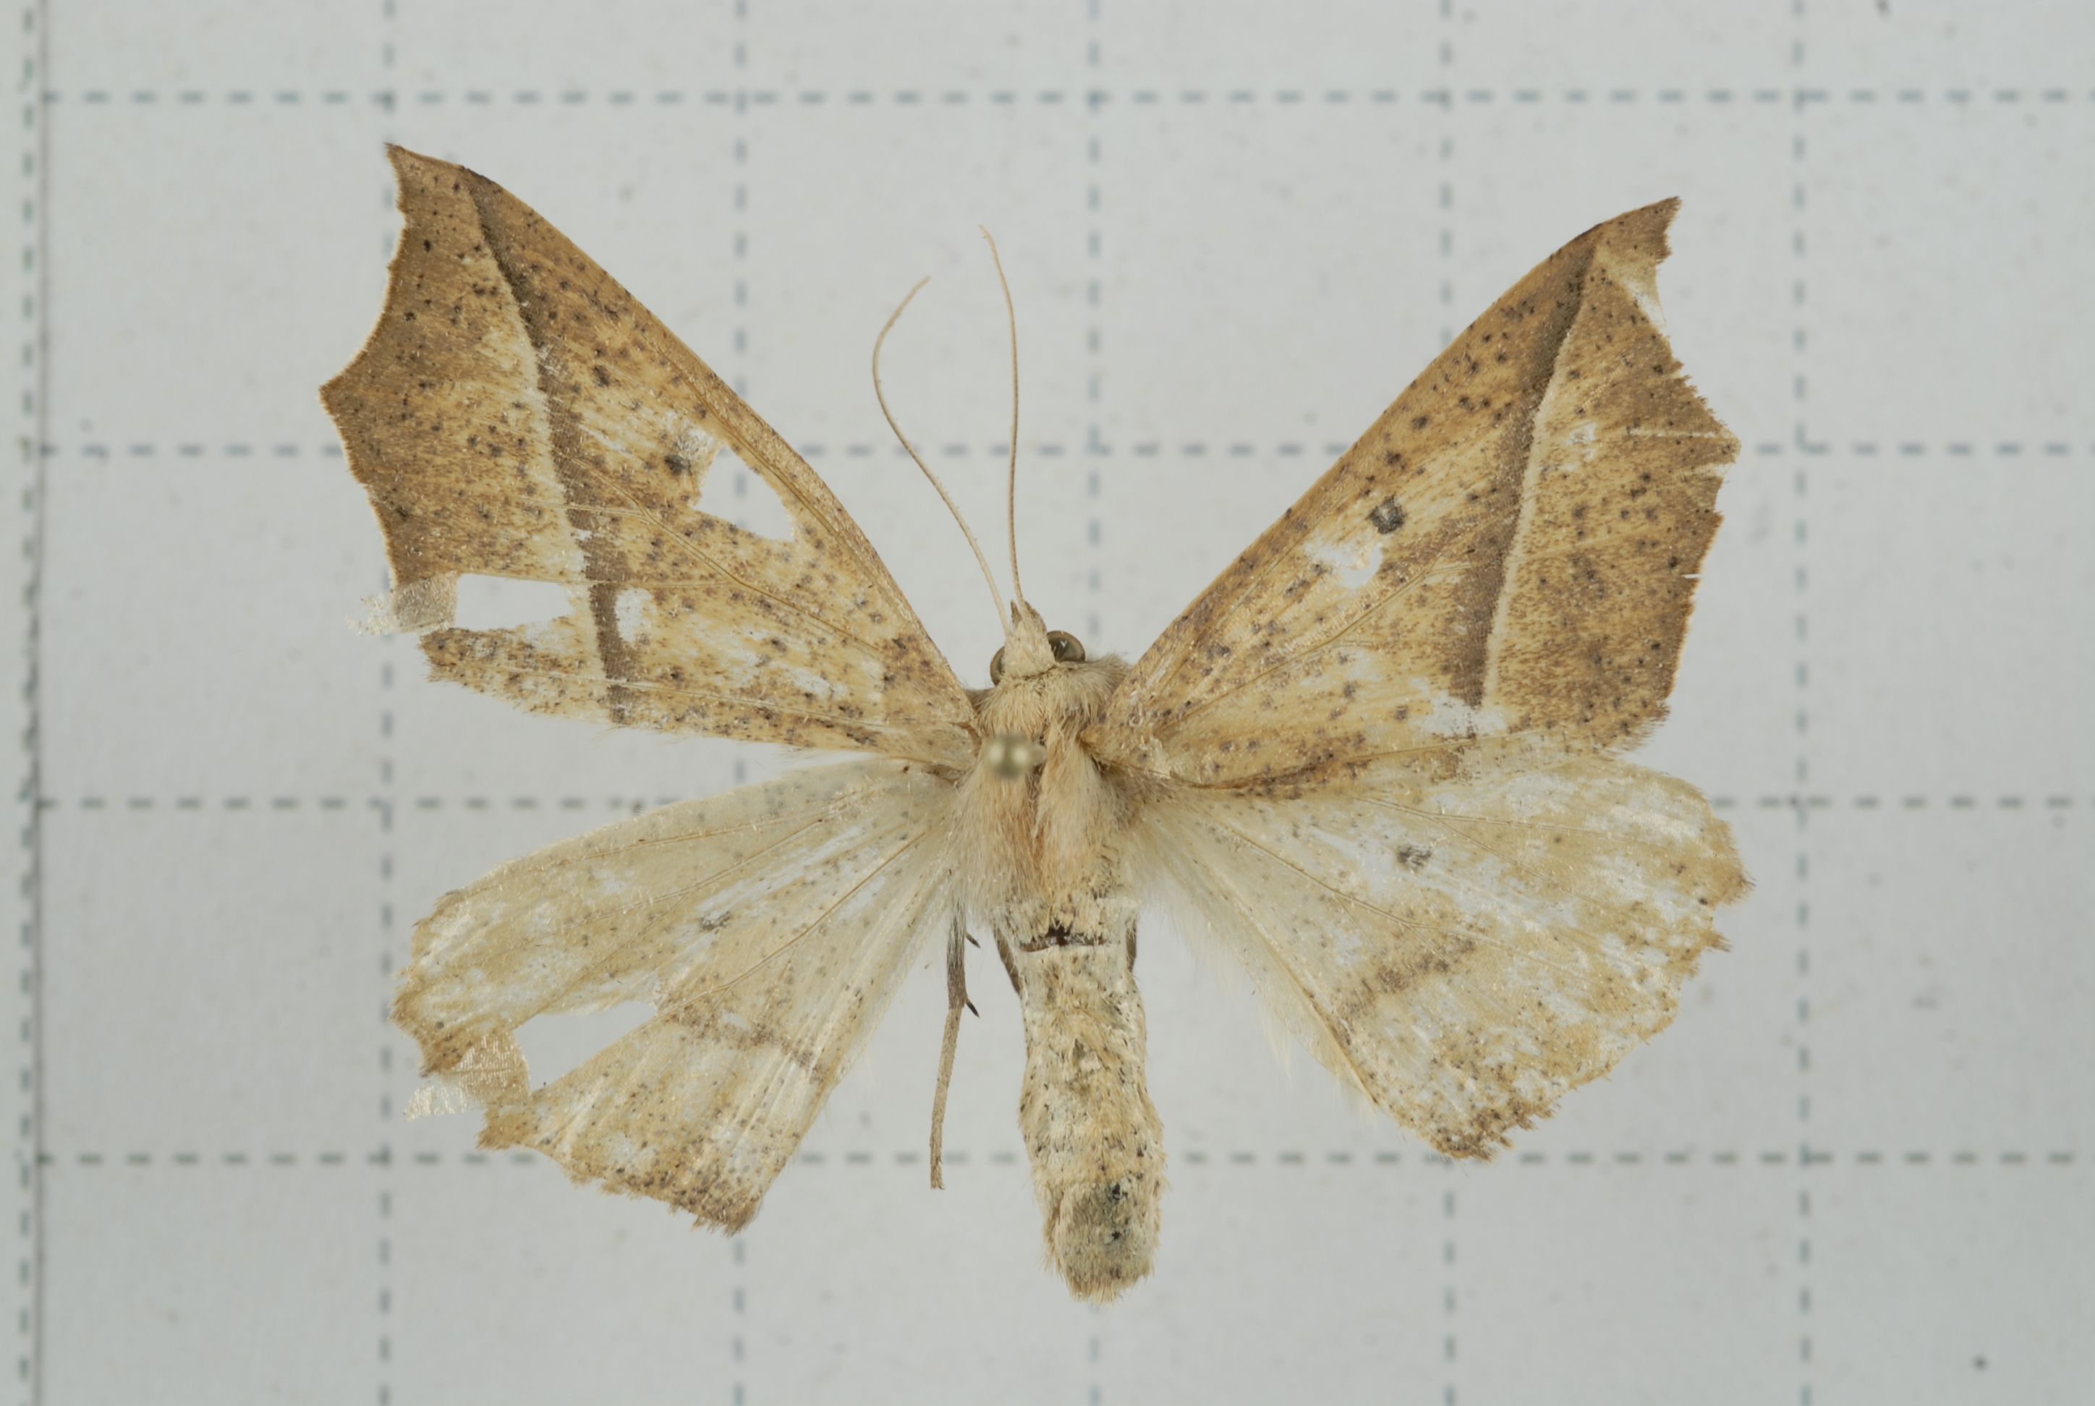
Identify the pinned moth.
Odontopera albiguttulata
